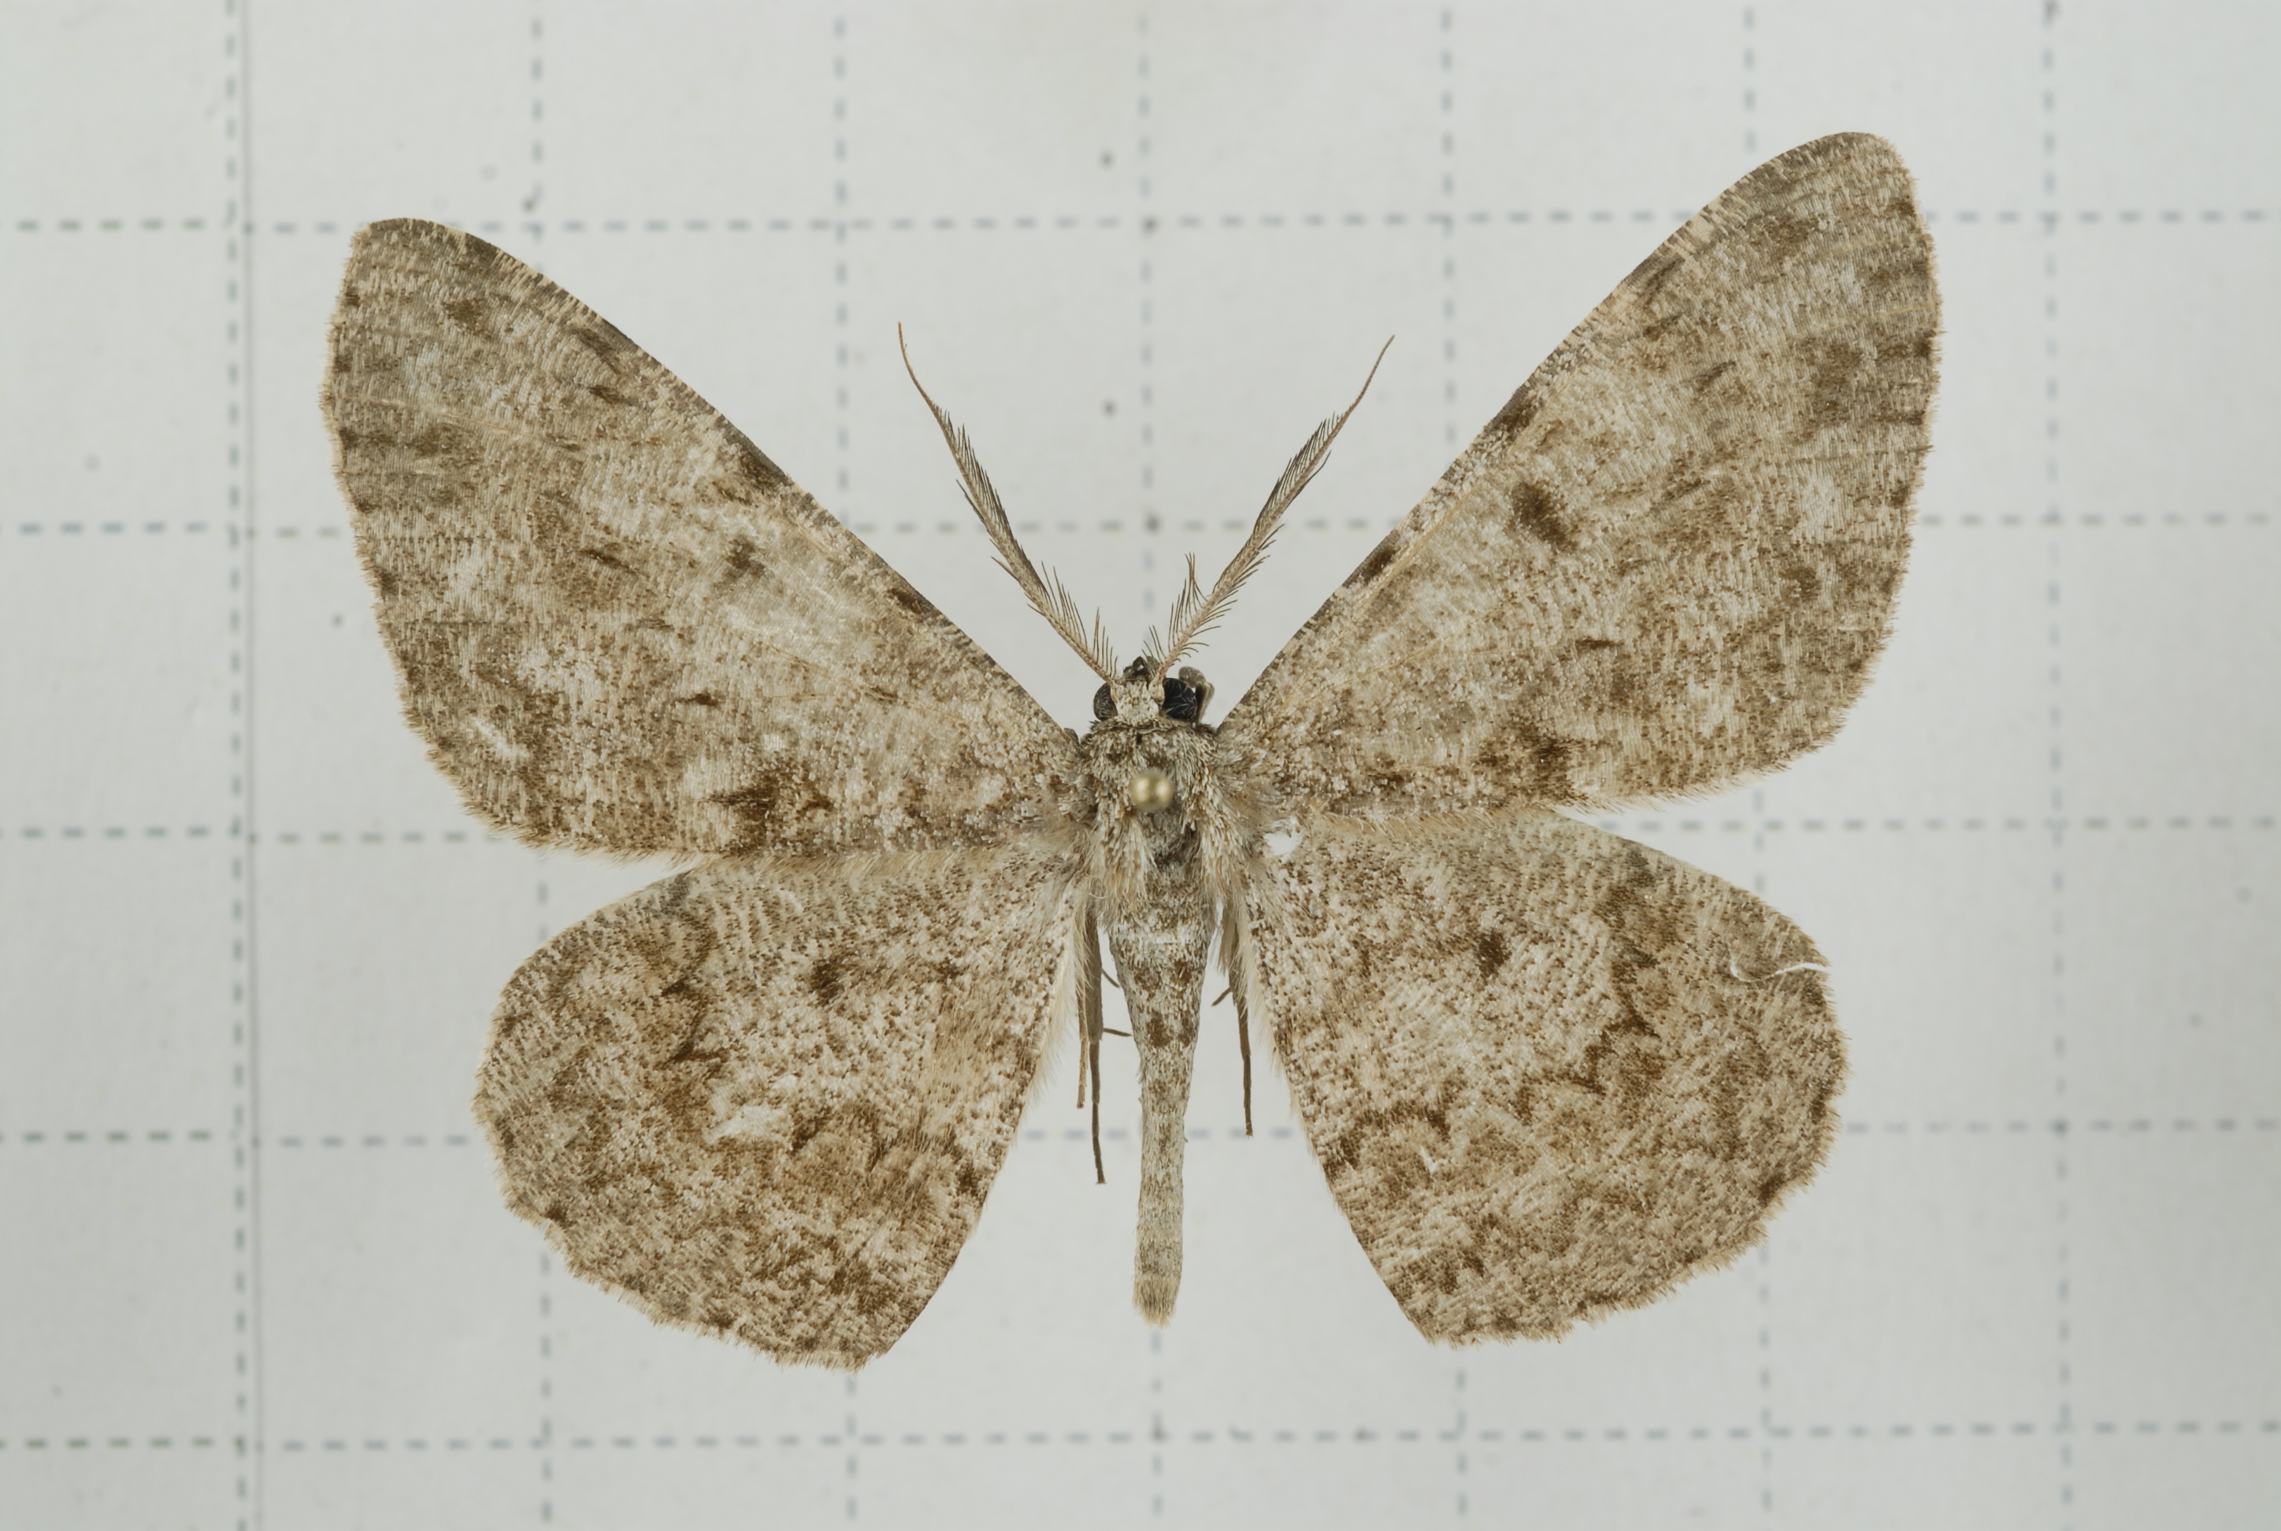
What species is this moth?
Hypomecis cineracea
